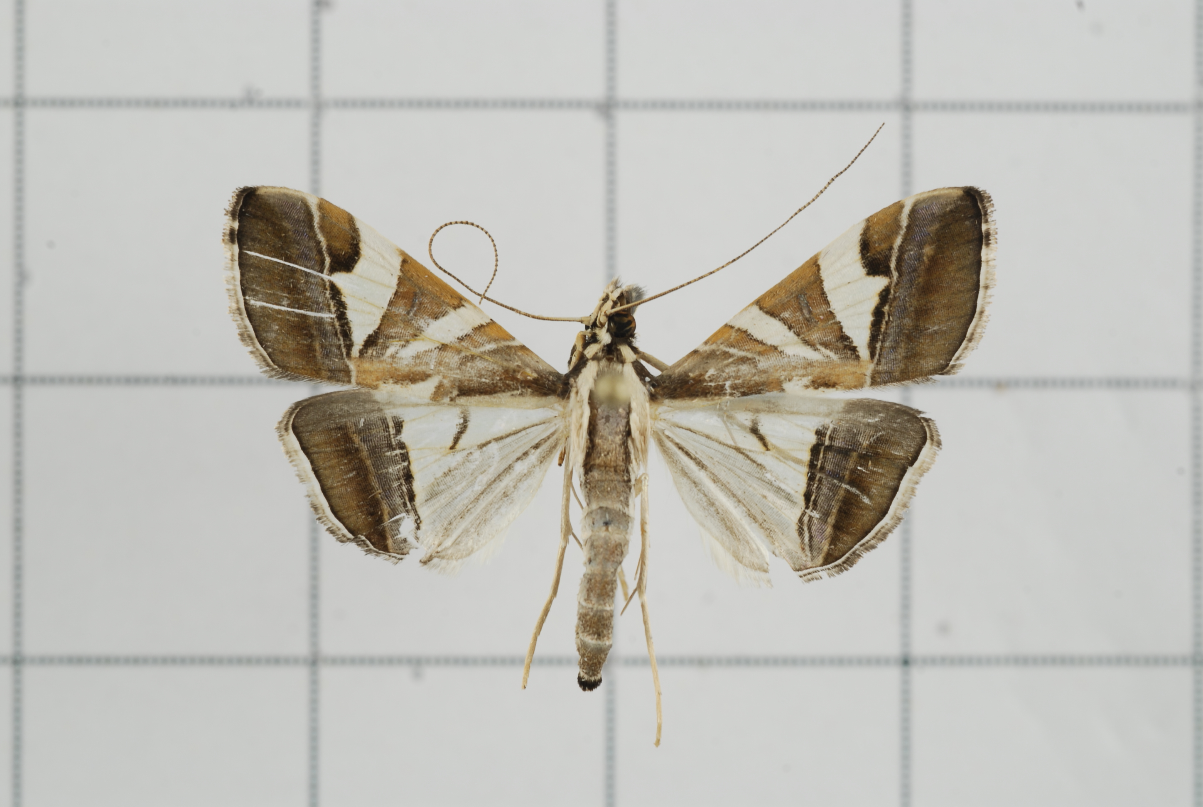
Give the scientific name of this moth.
Agrioglypta itysalis
